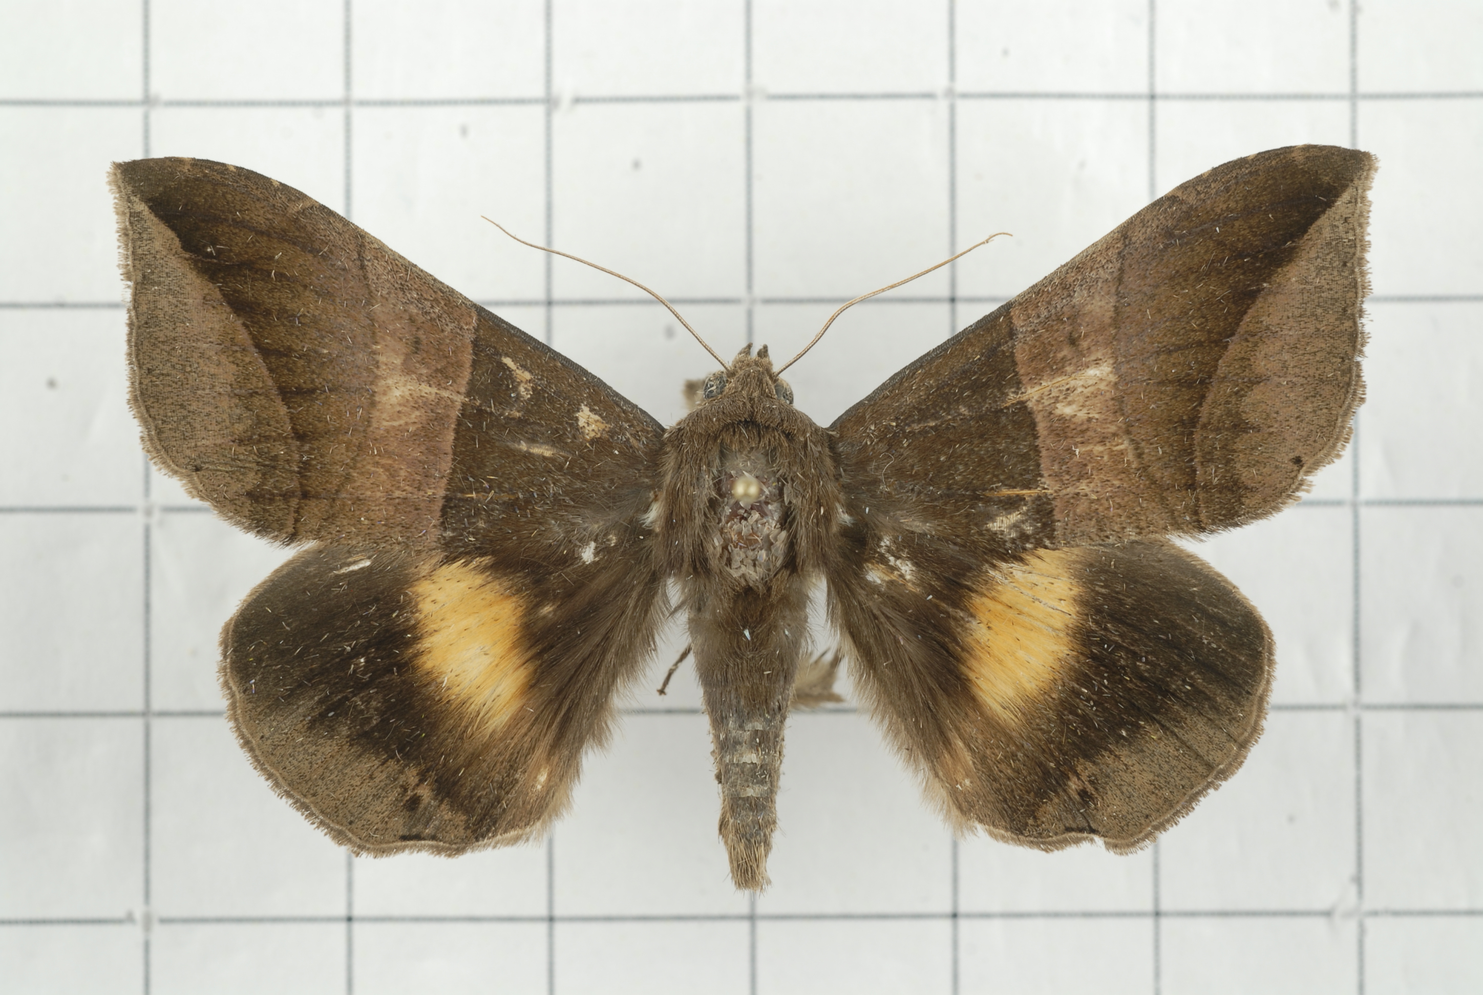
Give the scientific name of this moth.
Bastilla fulvotaenia
